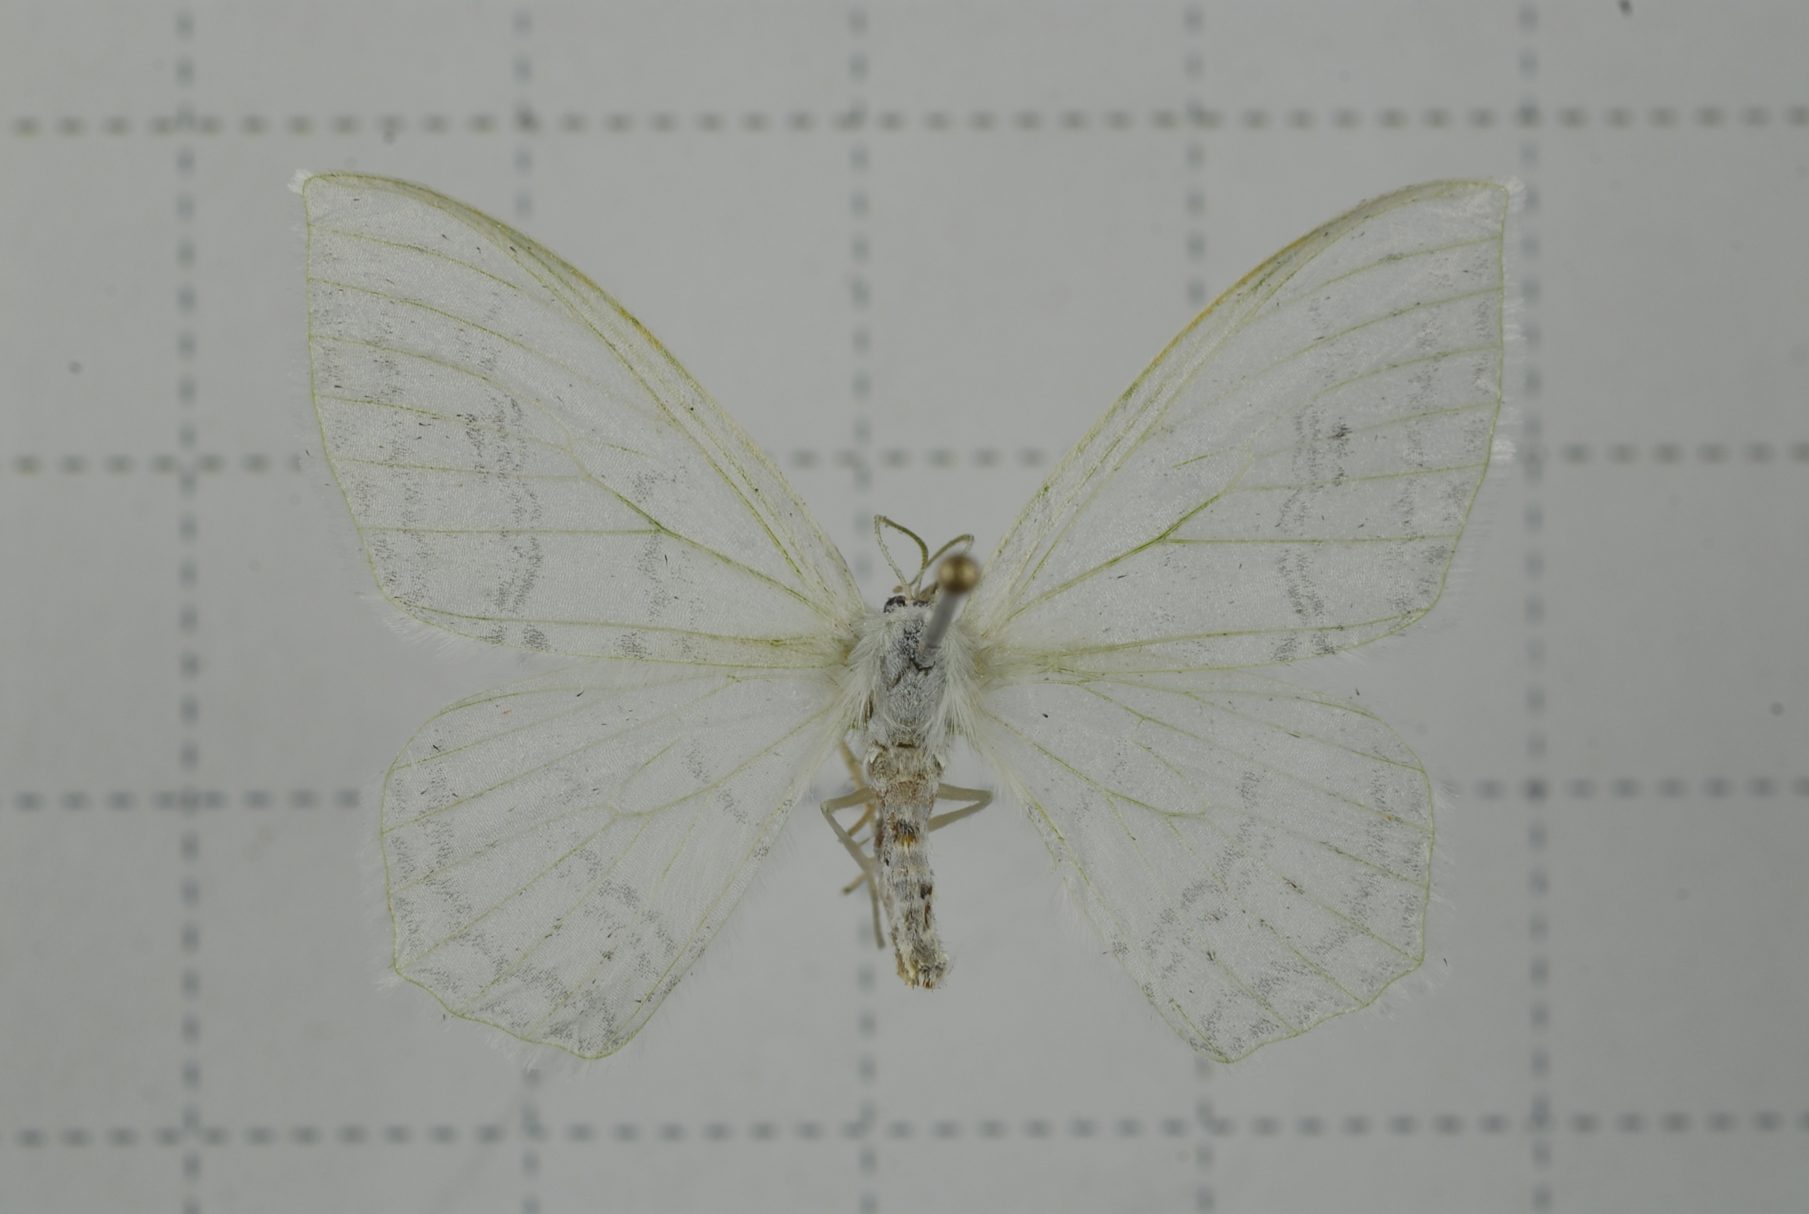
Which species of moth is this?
Auzata simpliciata
